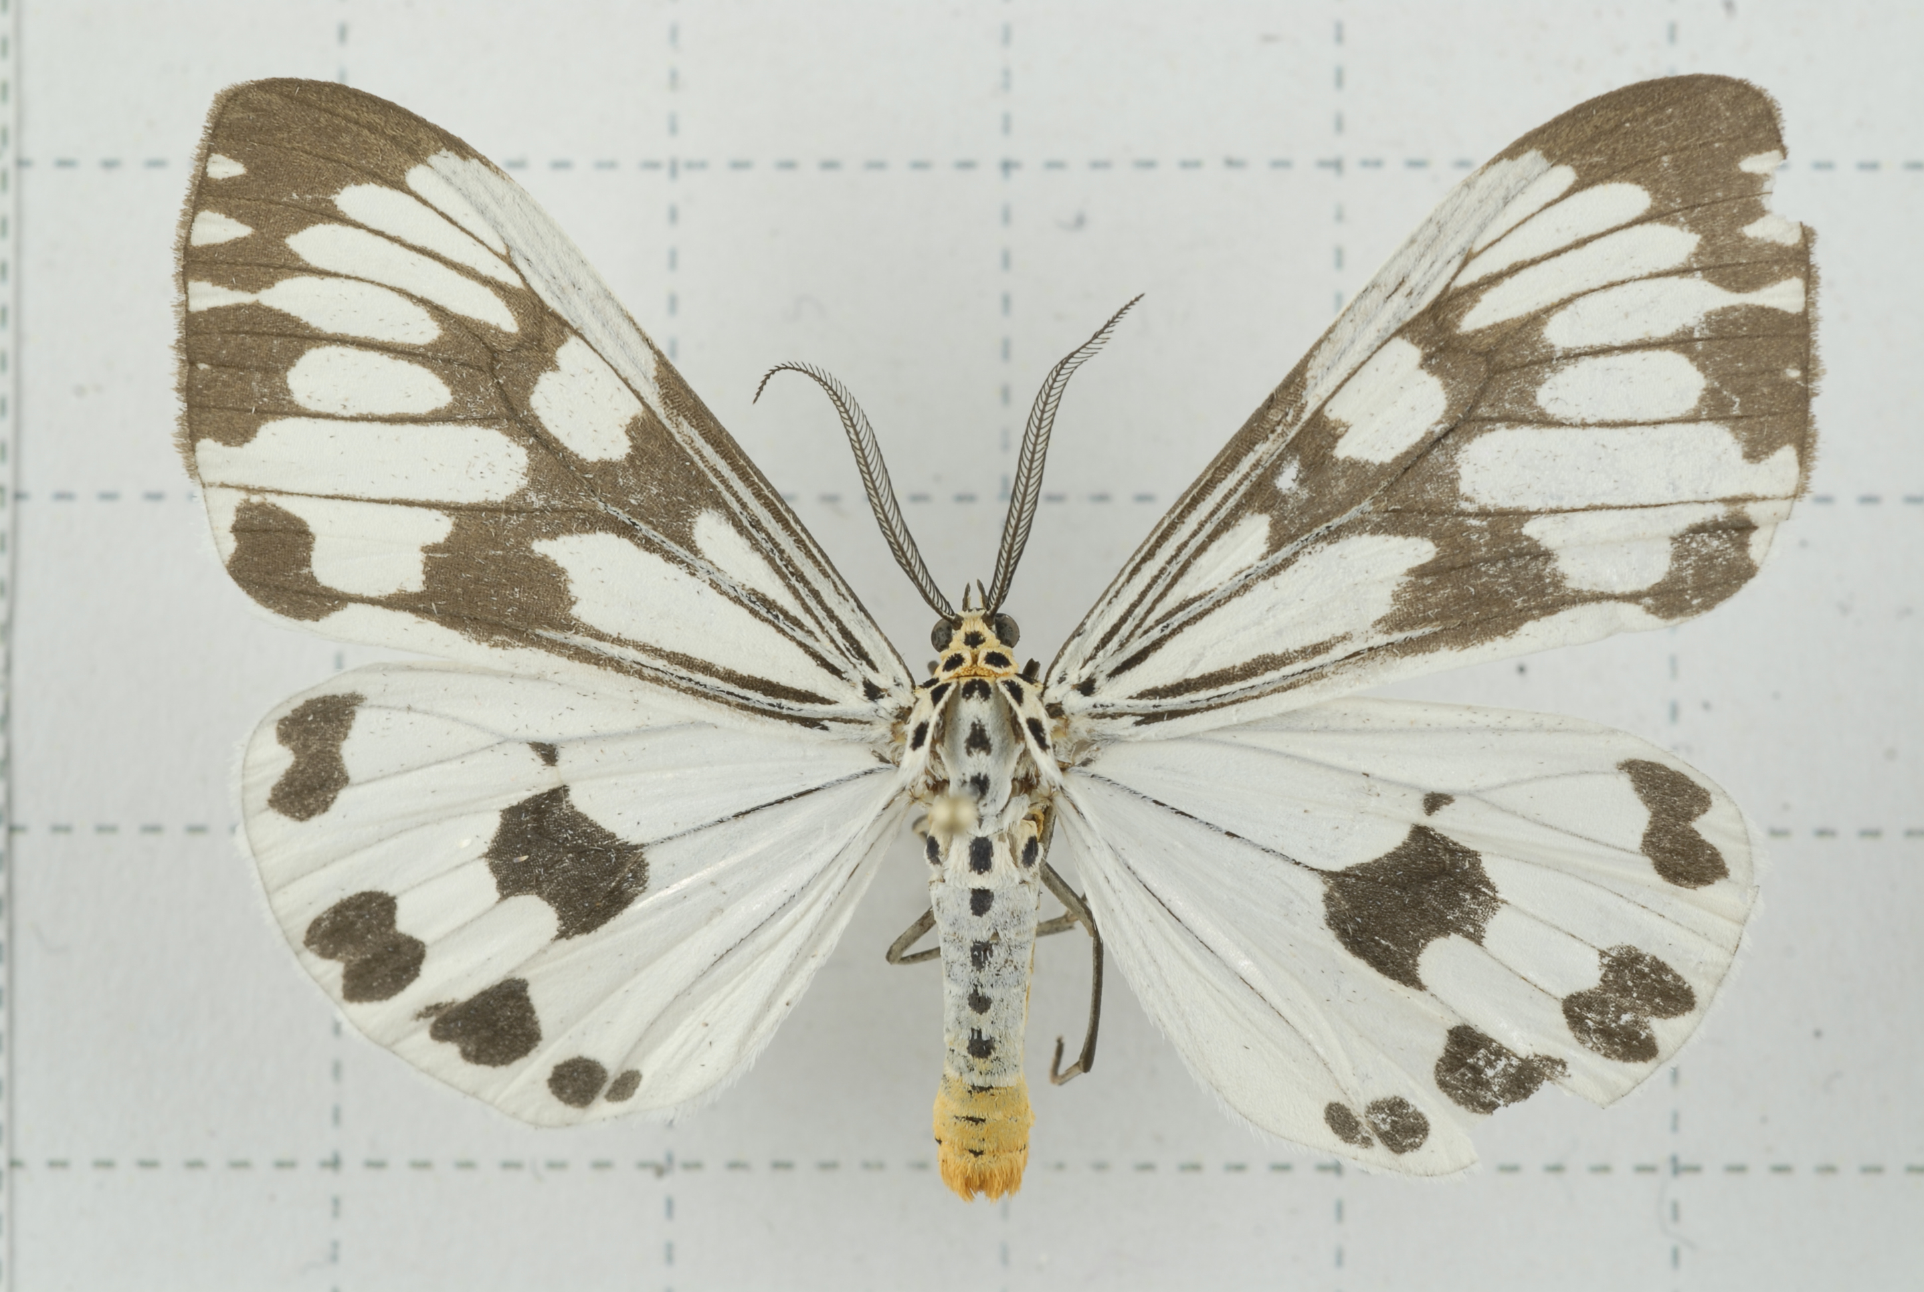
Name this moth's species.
Nyctemera adversata
